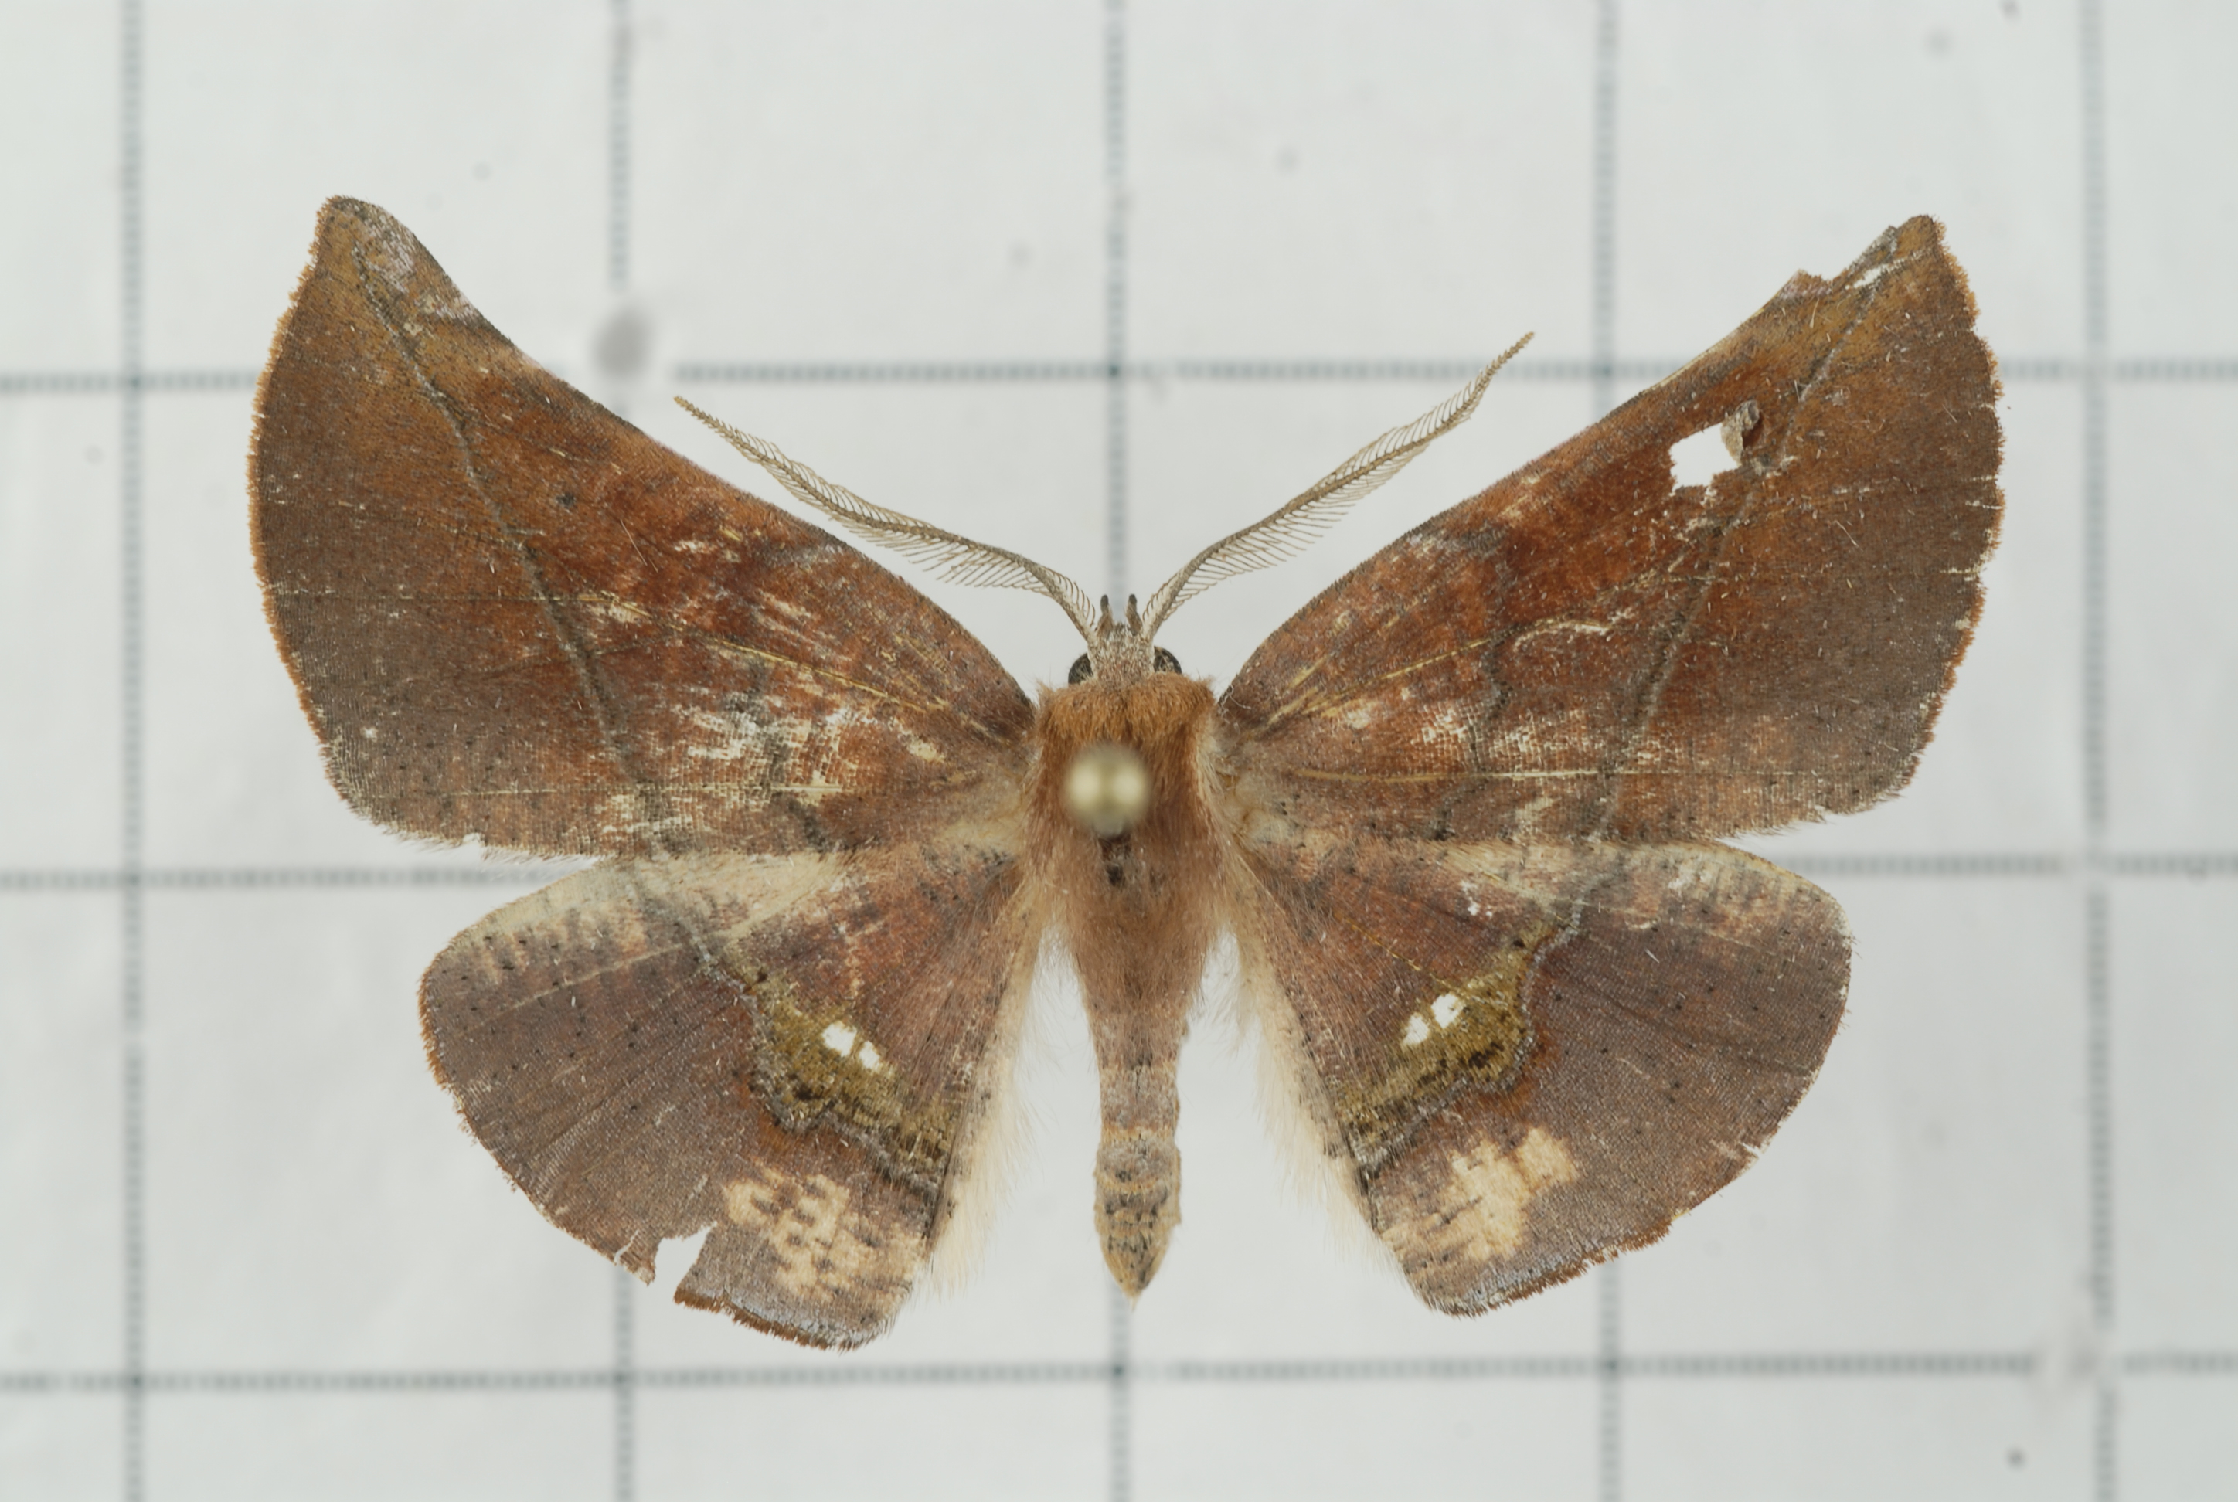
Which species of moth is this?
Garaeus apicata formosanus
